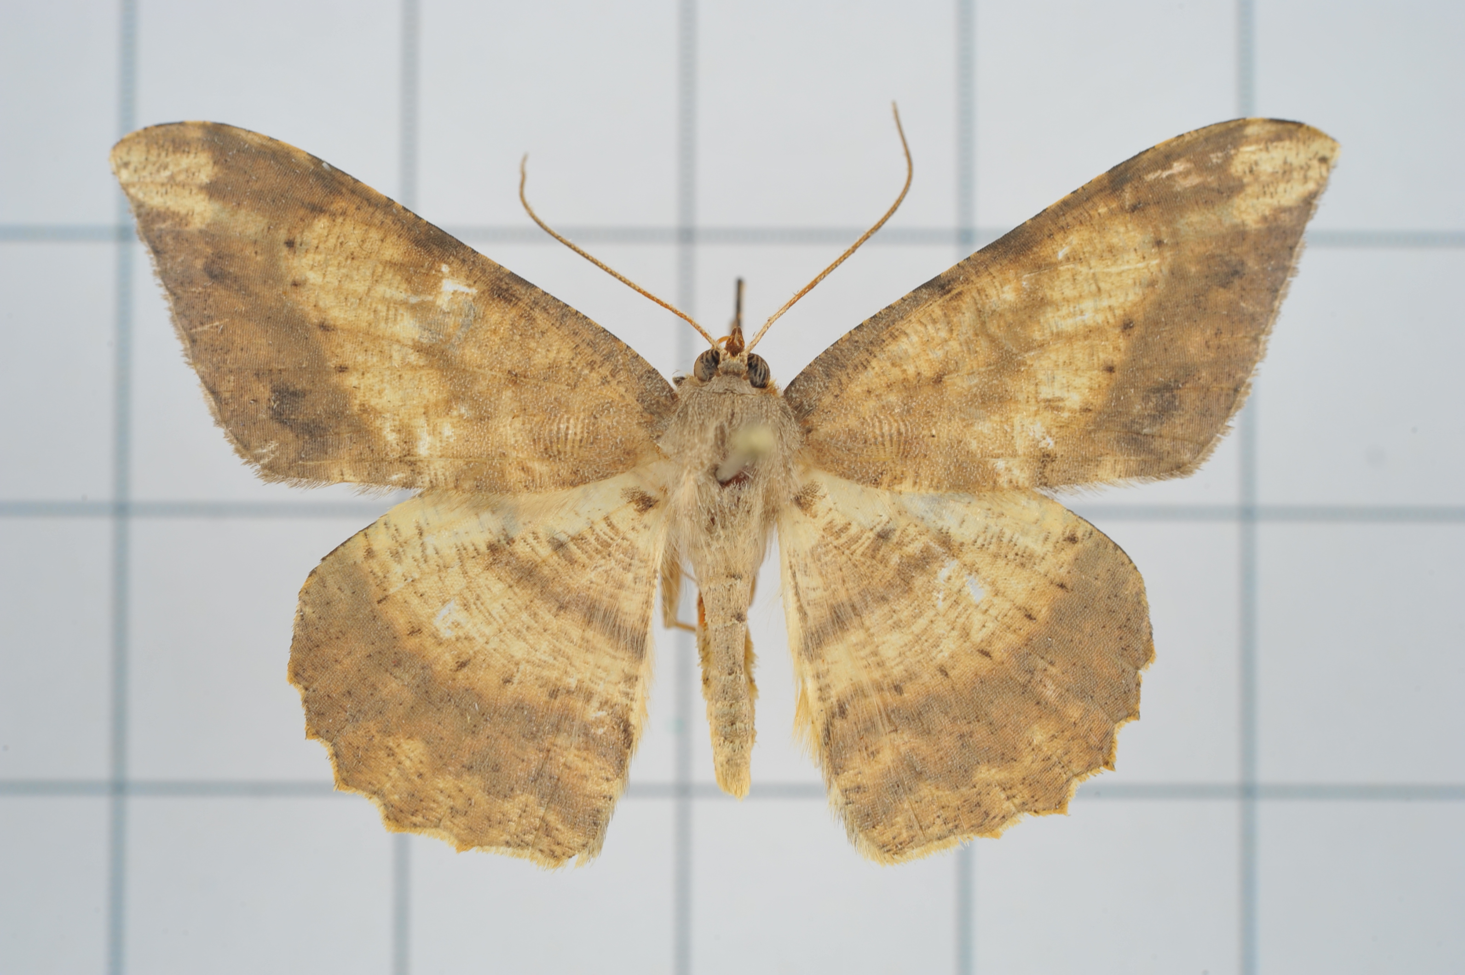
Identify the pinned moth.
Luxiaria amasa amasa
